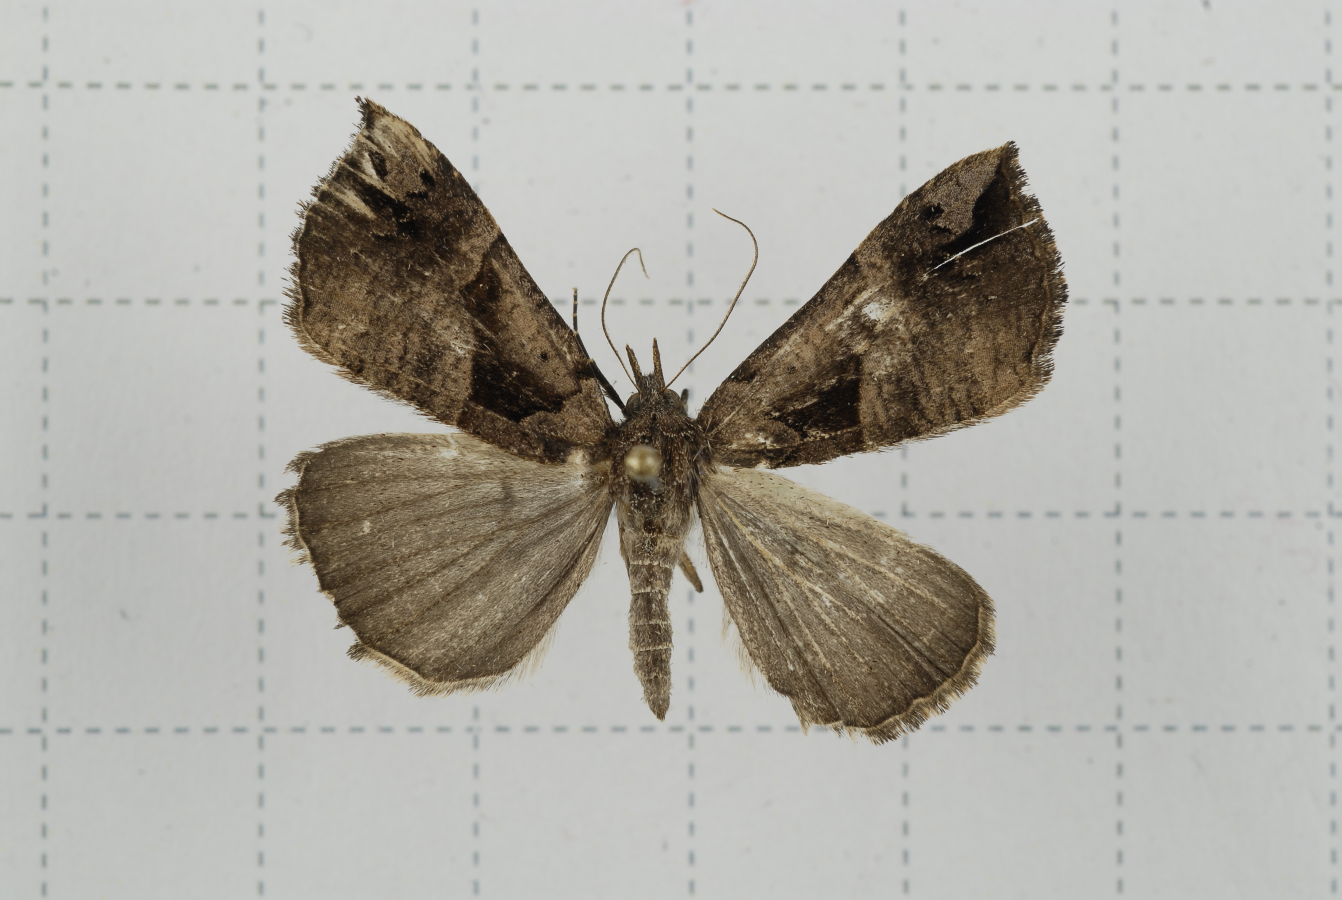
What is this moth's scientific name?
Hypena tenebralis
